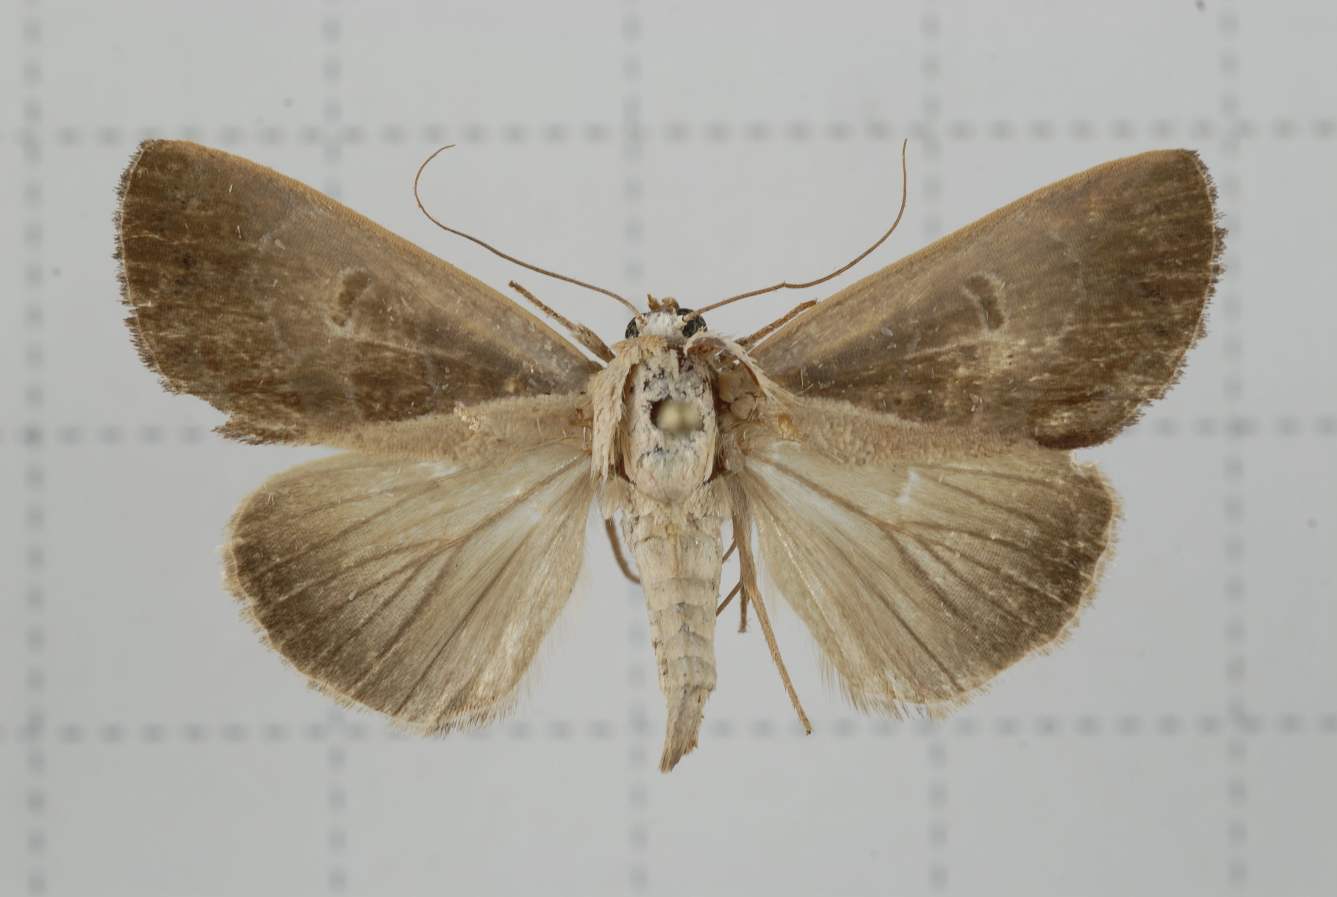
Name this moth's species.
Westermannia elliptica elliptica
